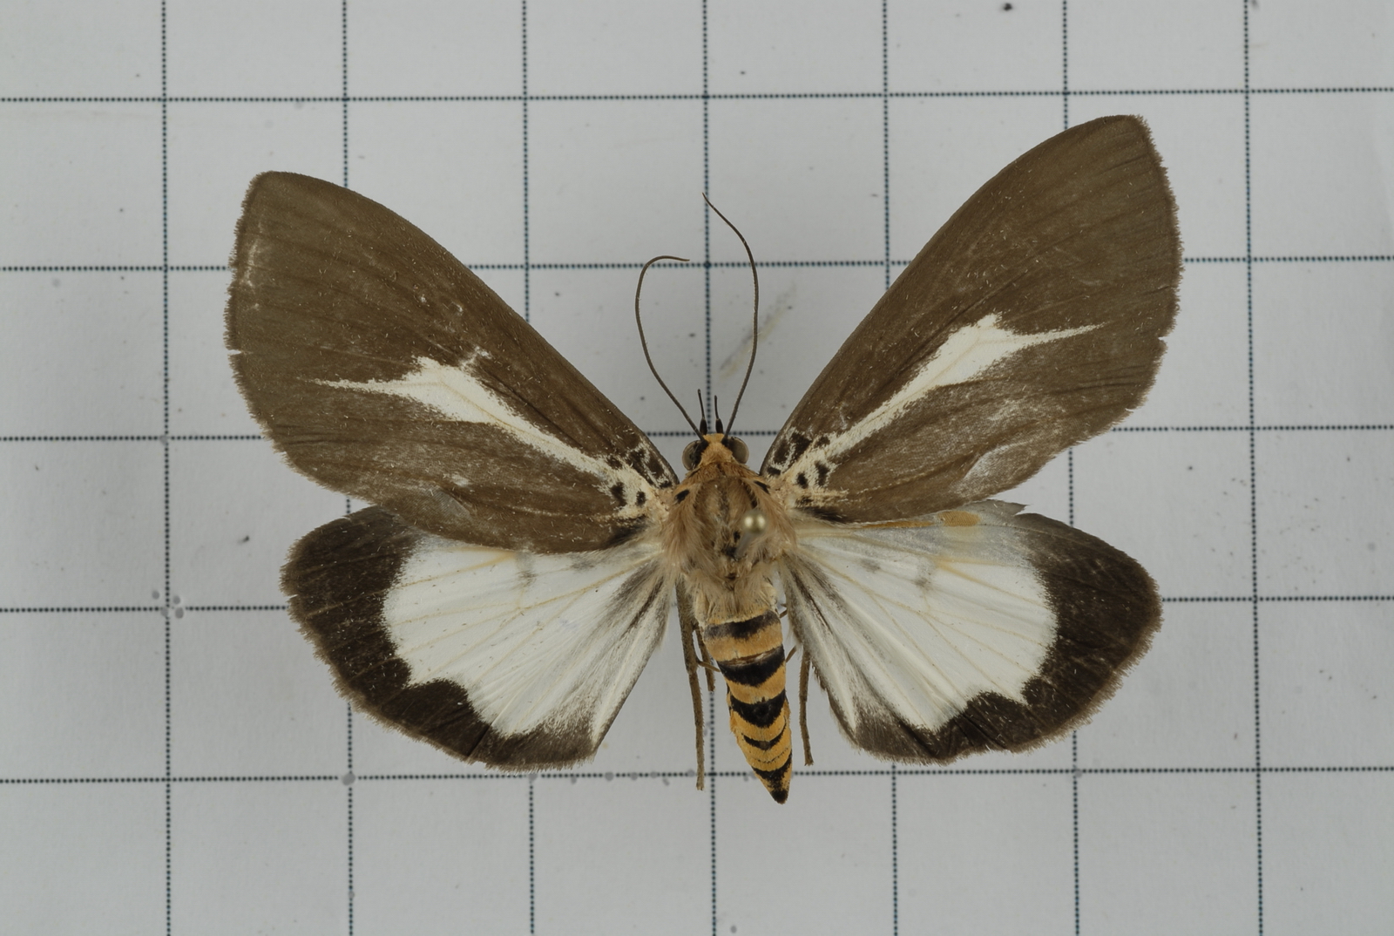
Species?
Asota heliconia zebrina
